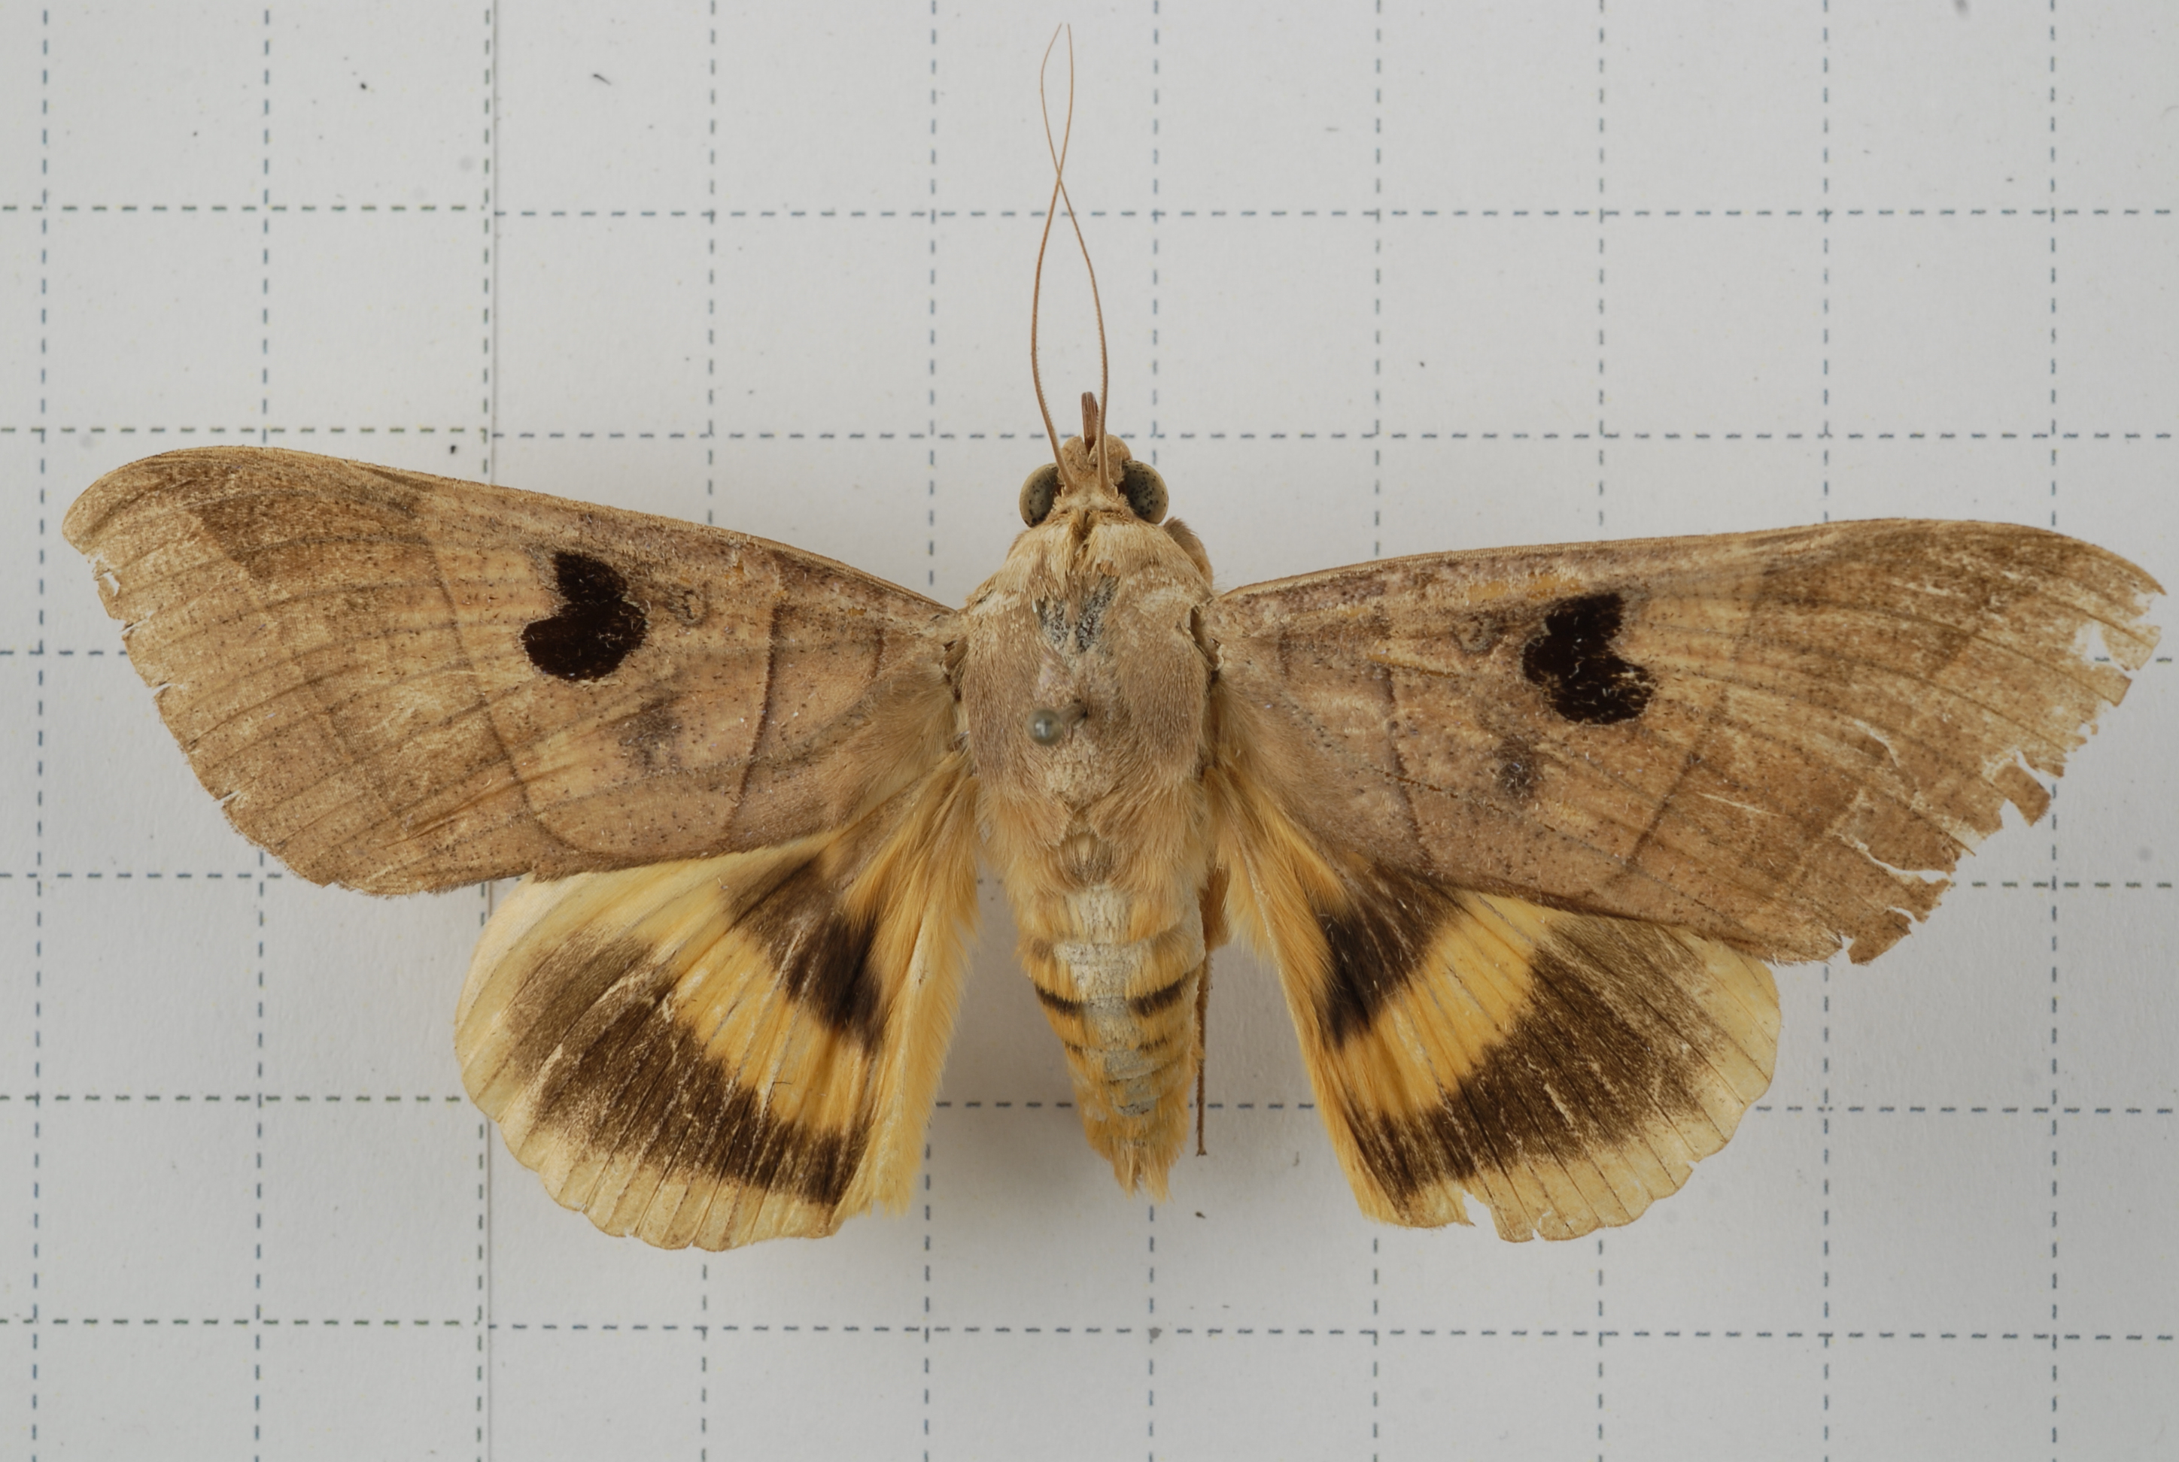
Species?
Thyas coronata
